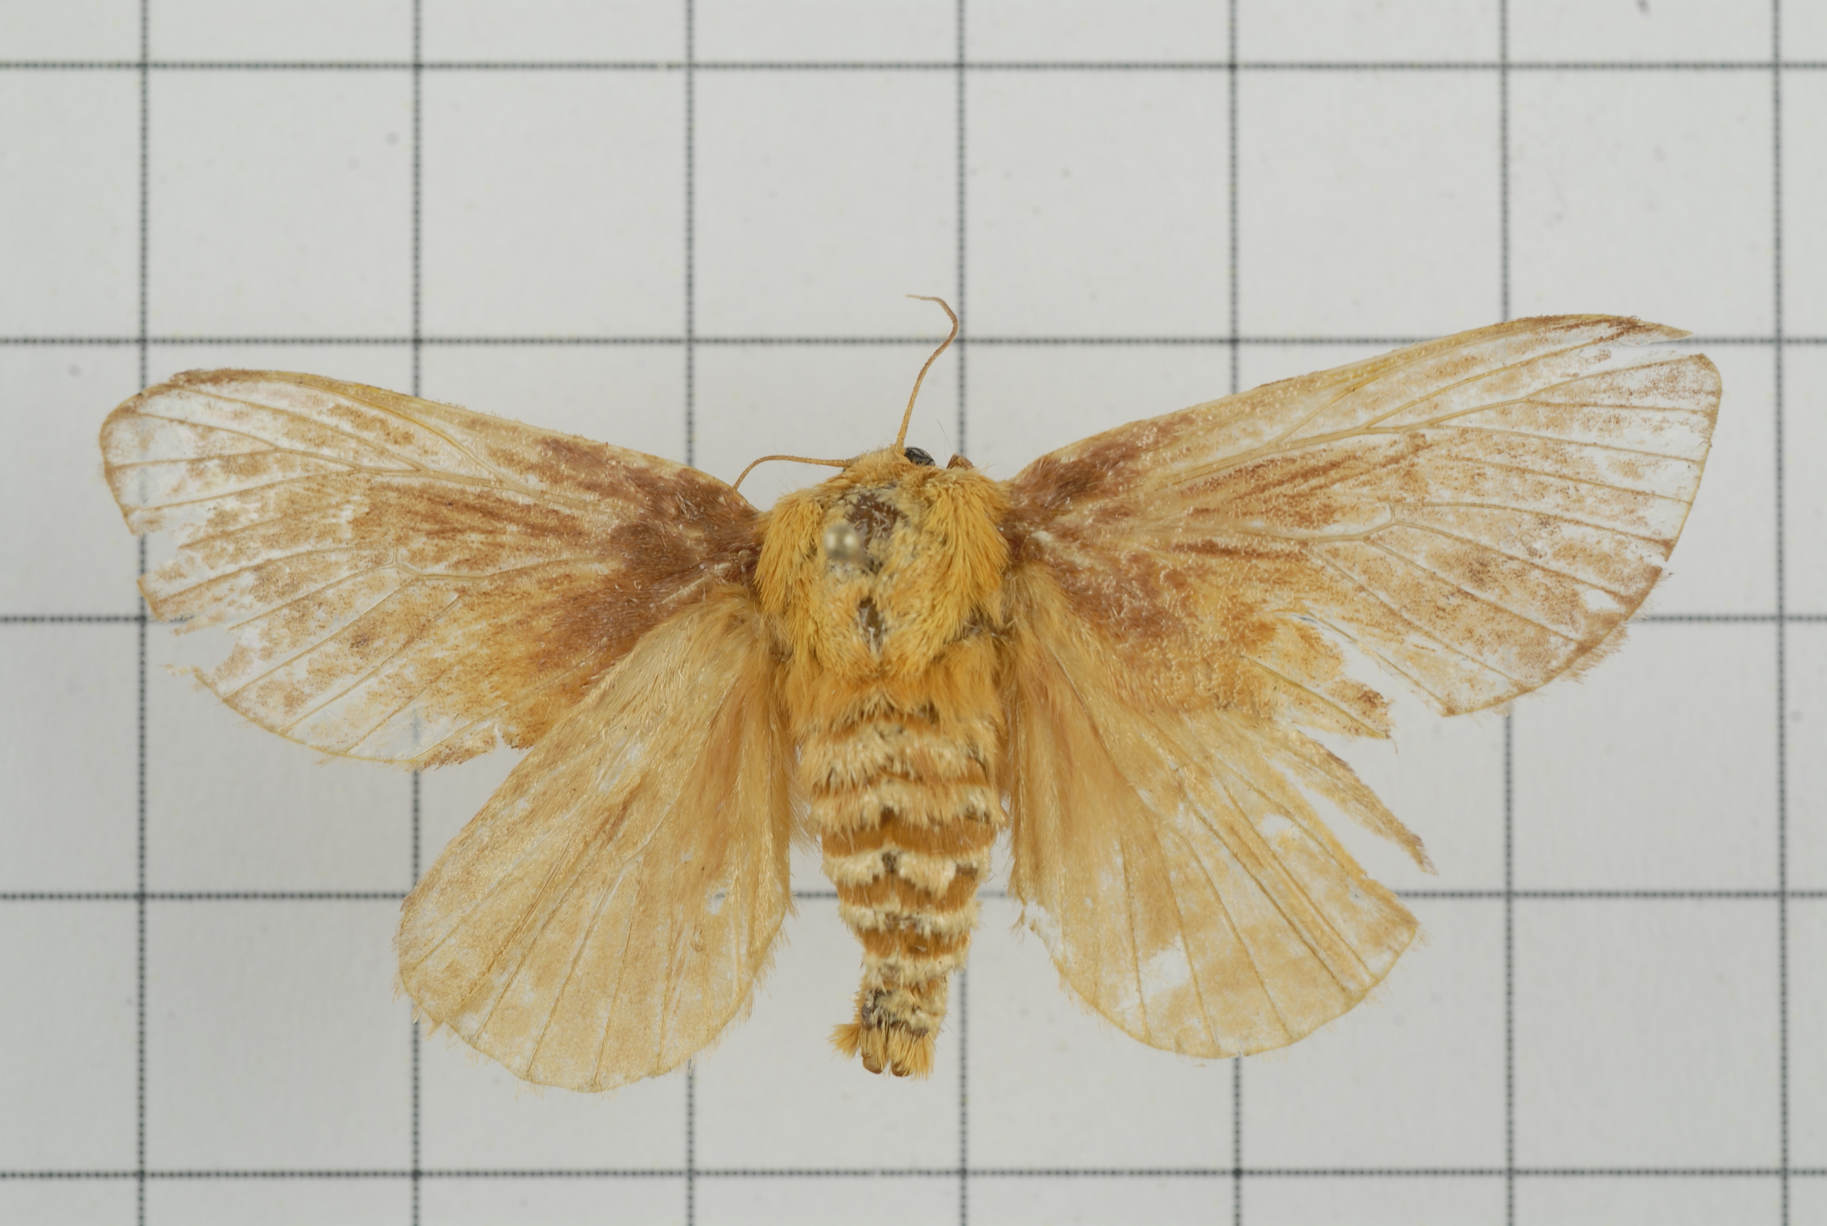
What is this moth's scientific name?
Narosoideus flavidorsalis
